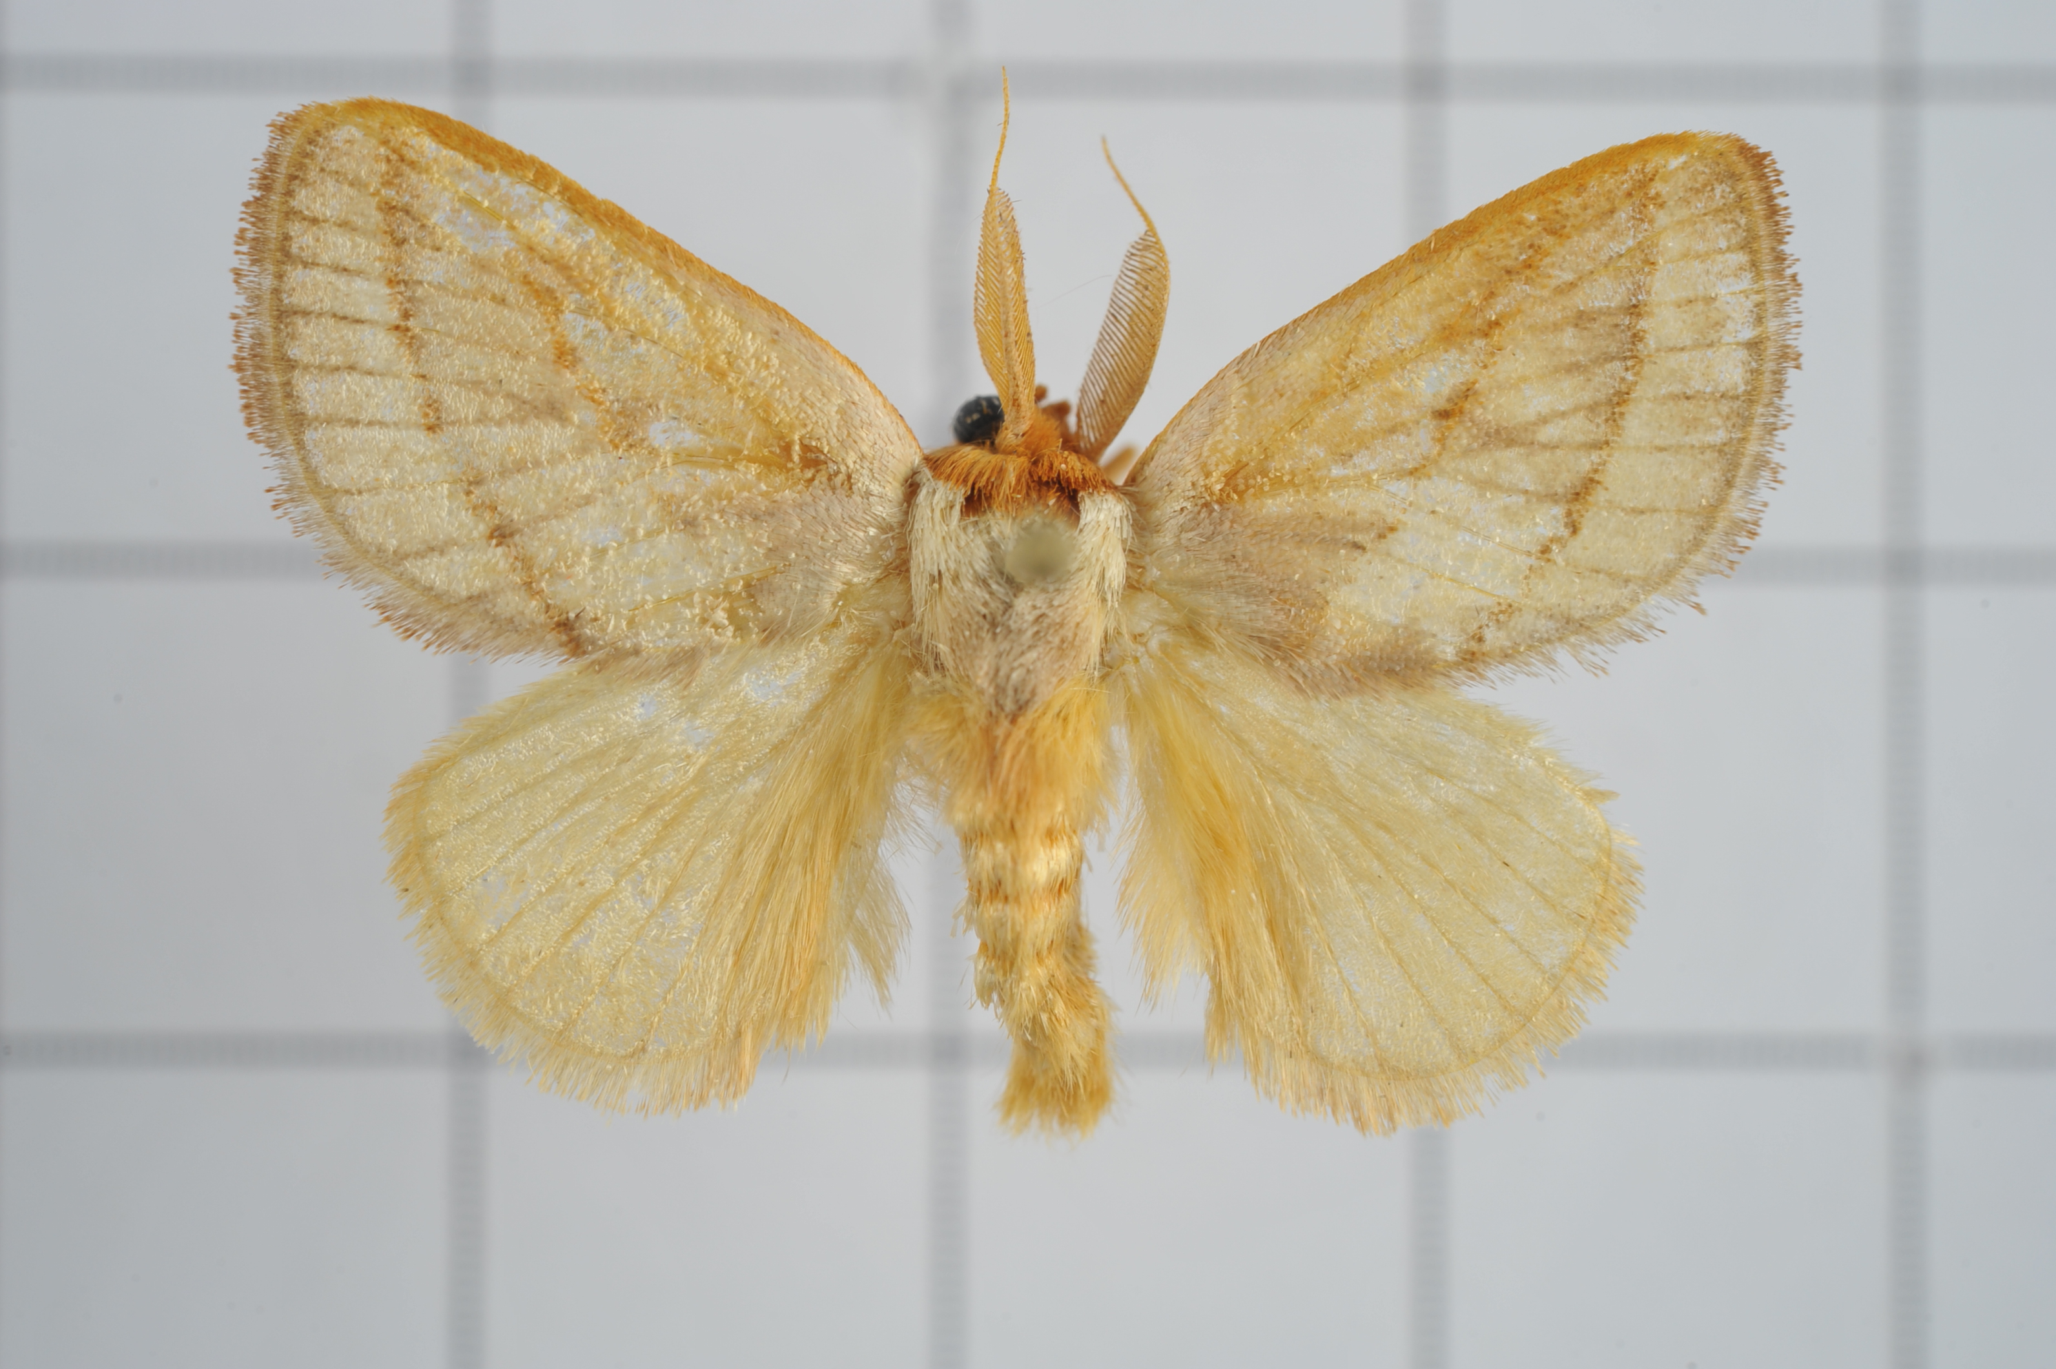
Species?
Cania heppneri
